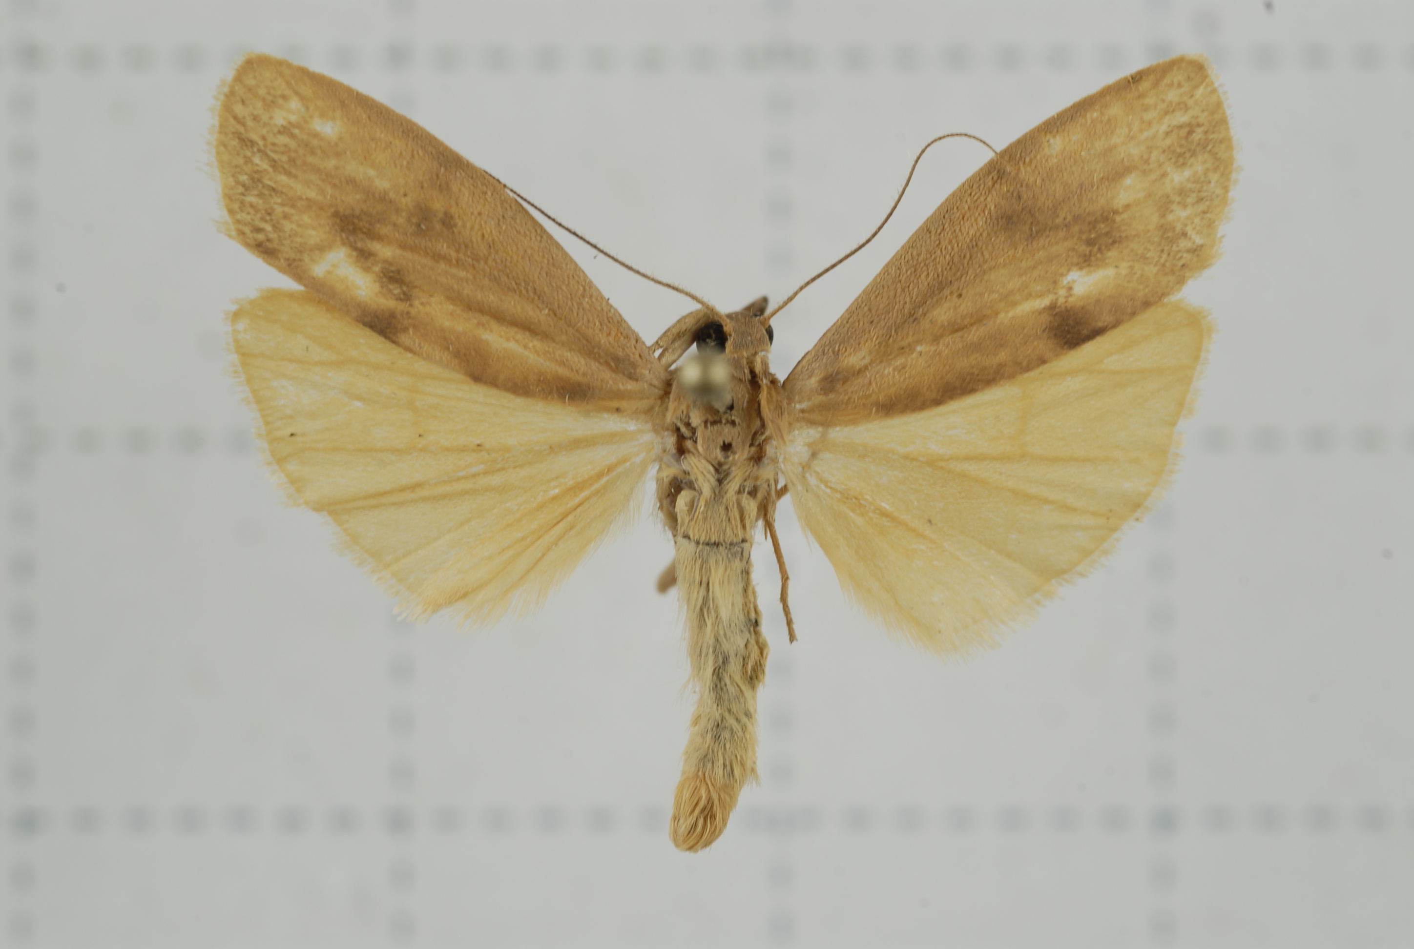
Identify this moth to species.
Teuloma tainebula
